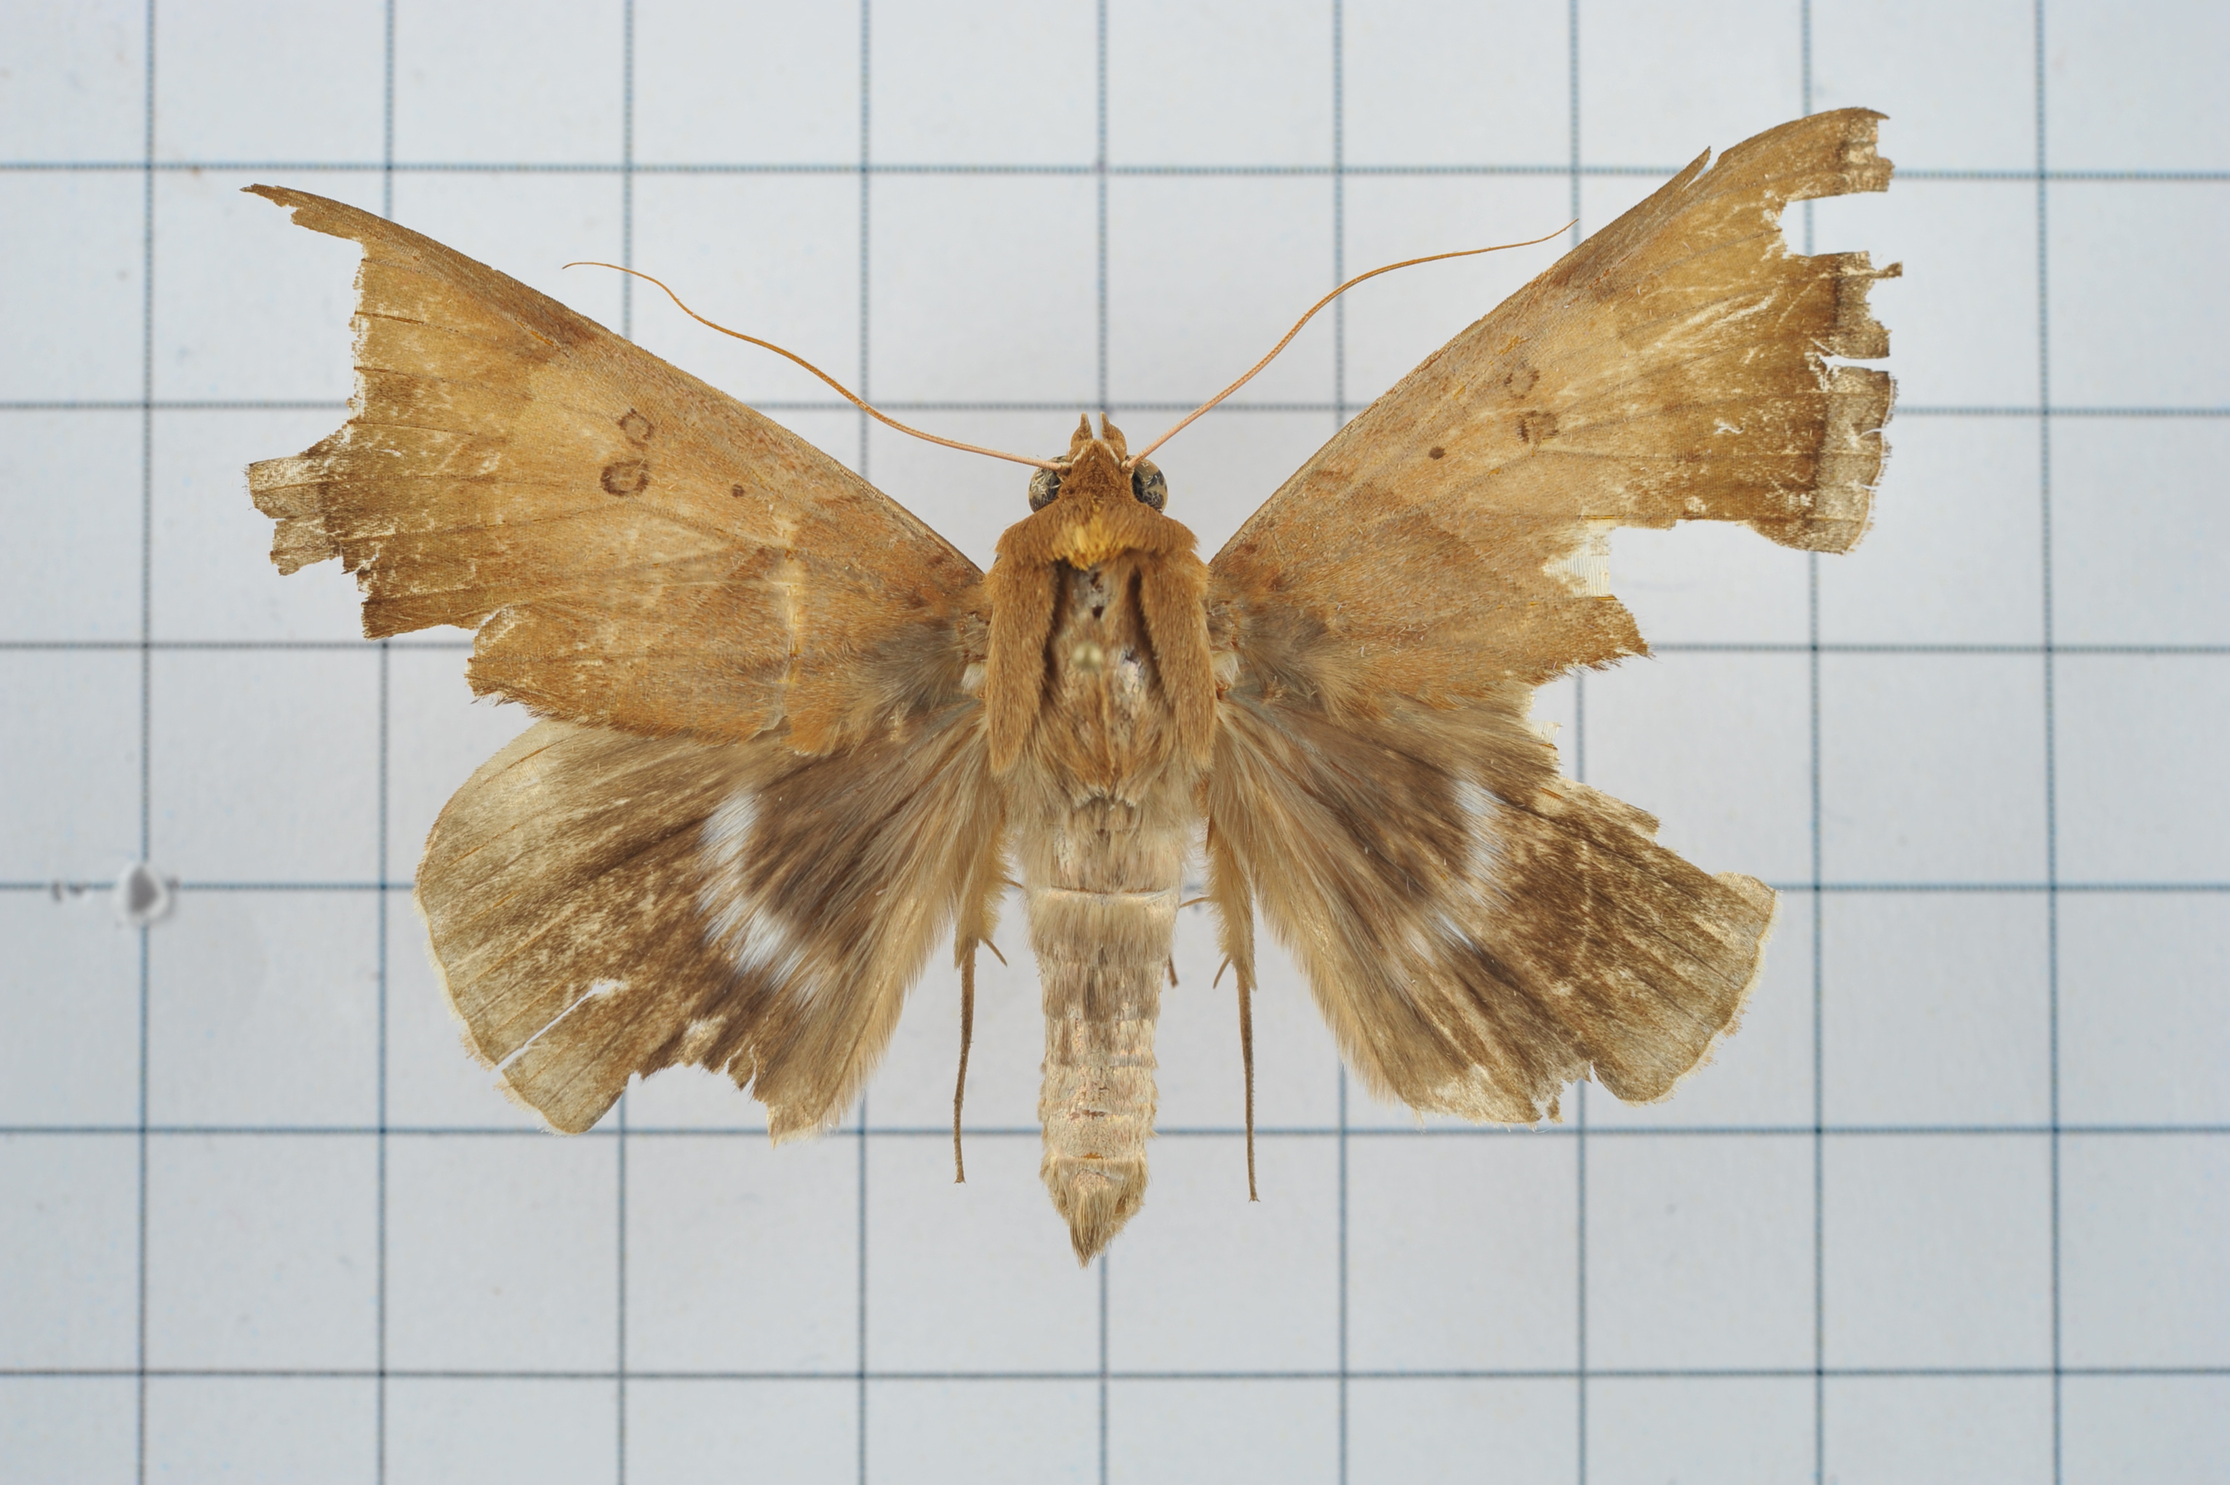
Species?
Artena dotata
